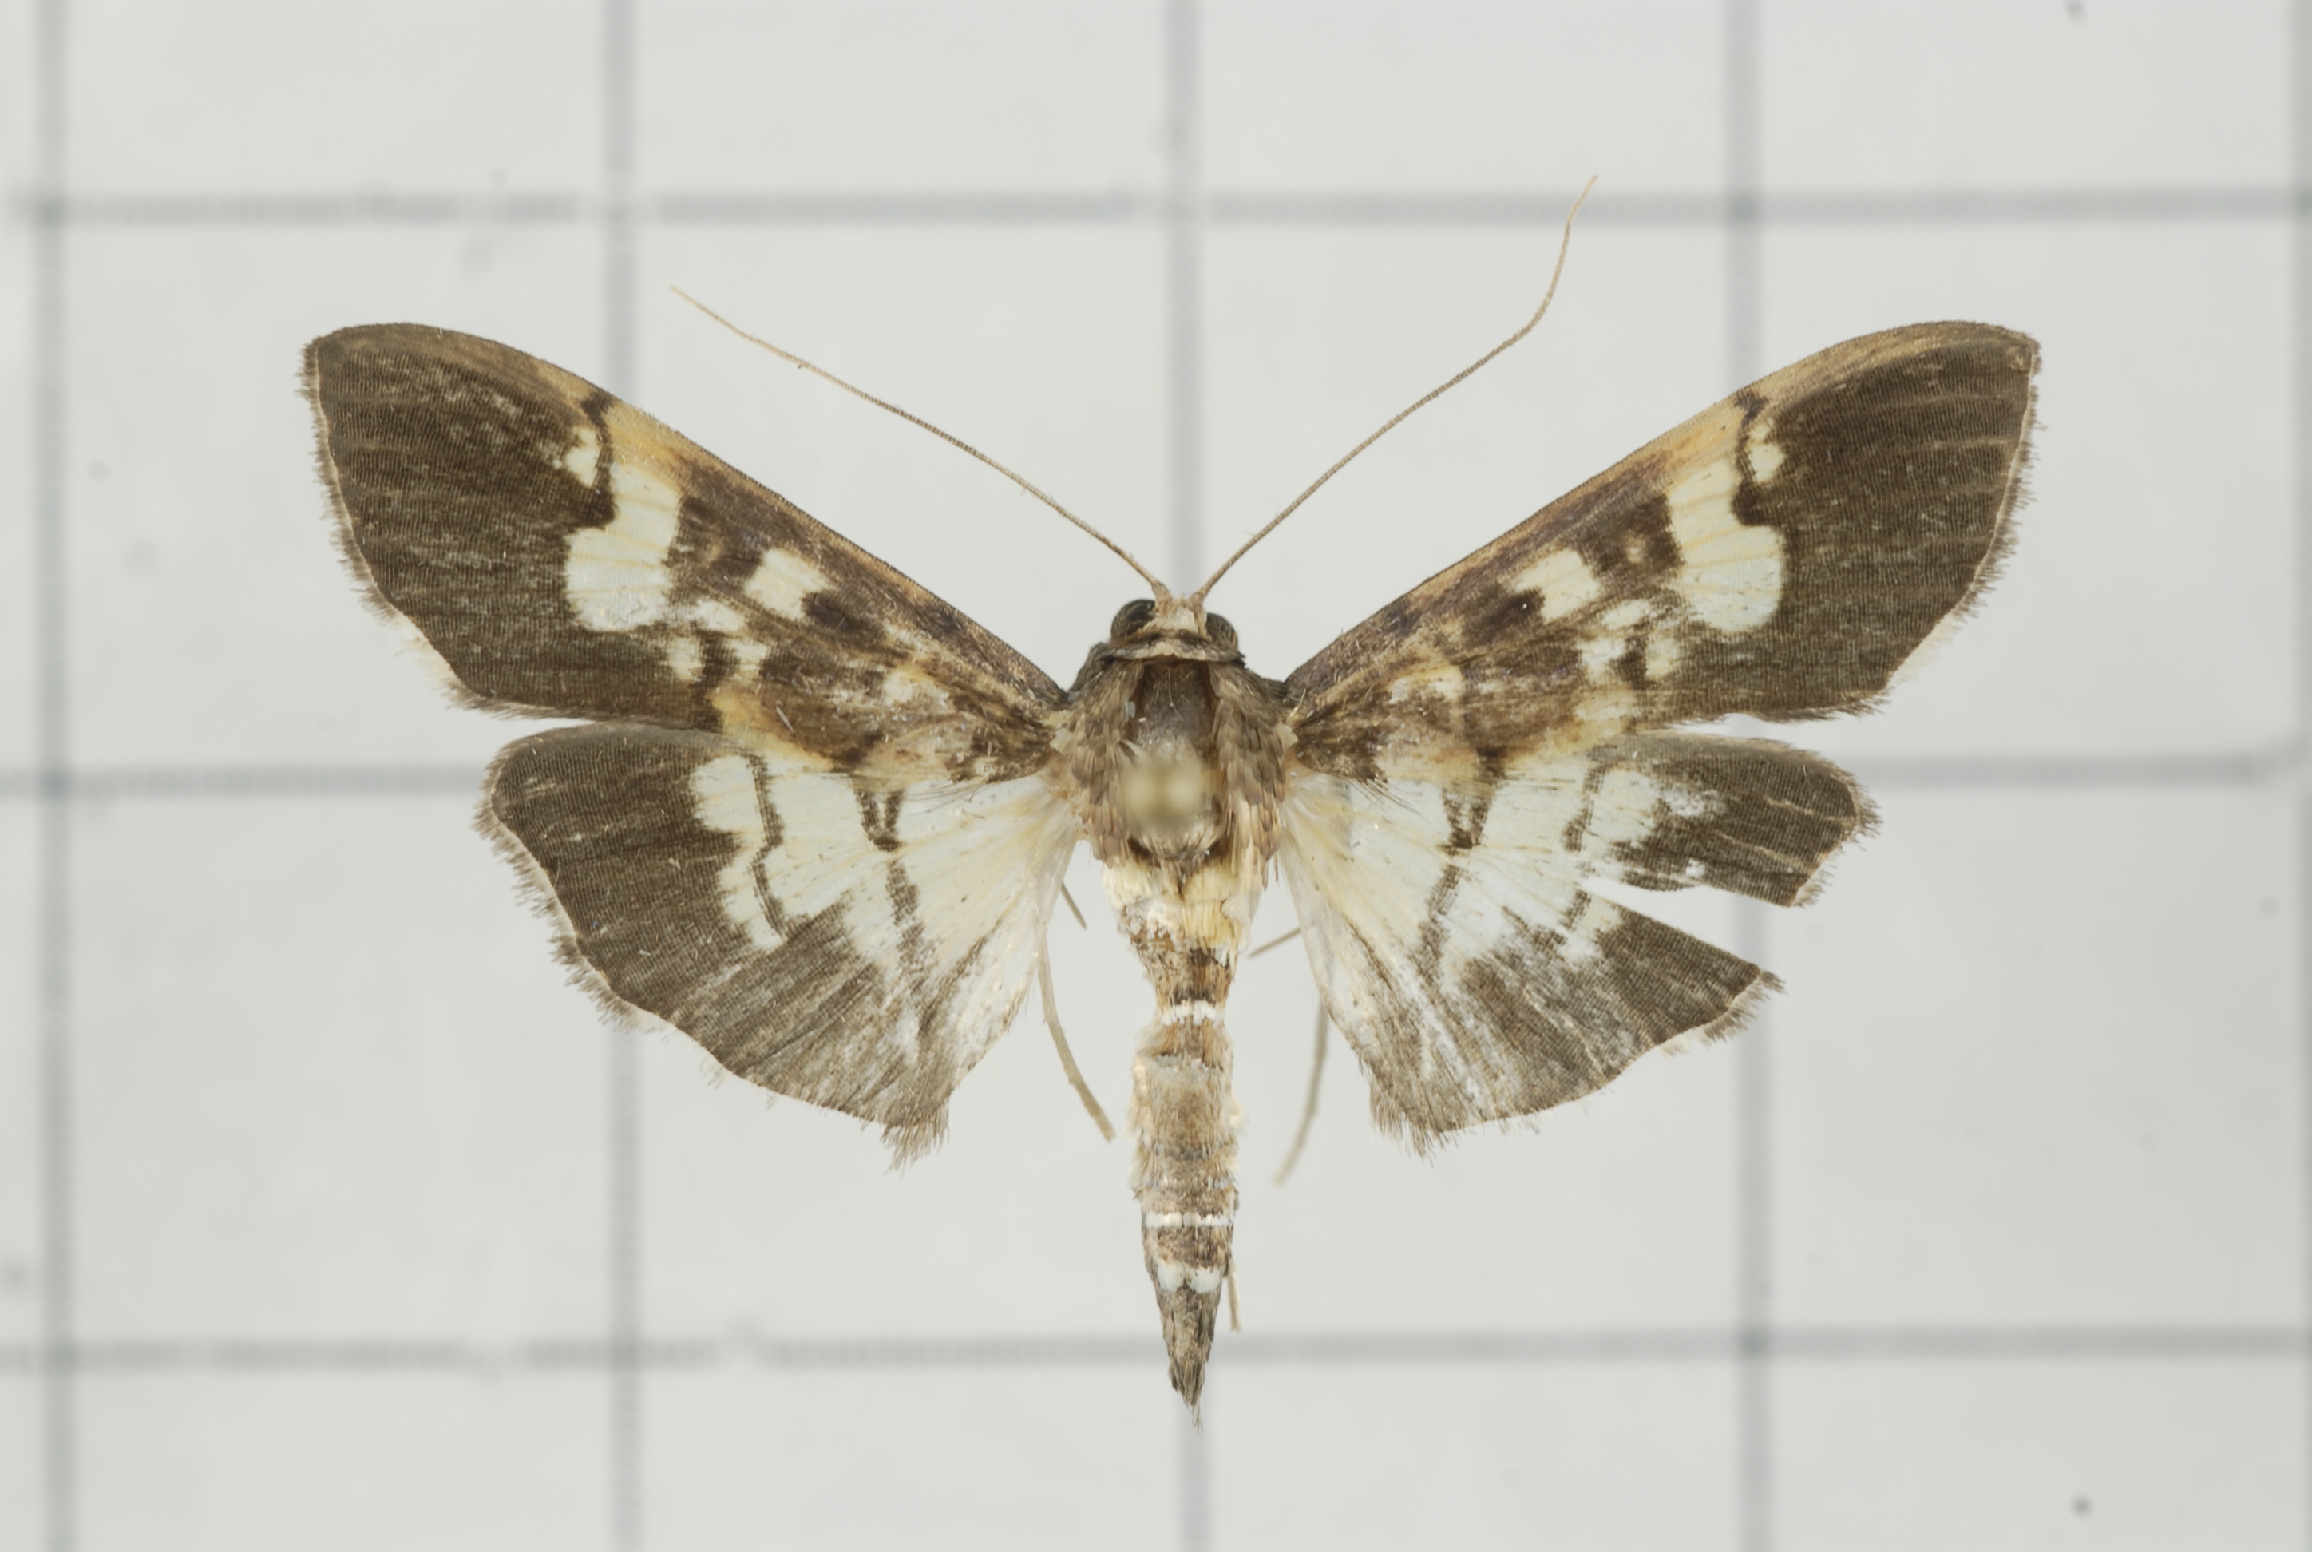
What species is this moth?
Uresiphita quinquigera
